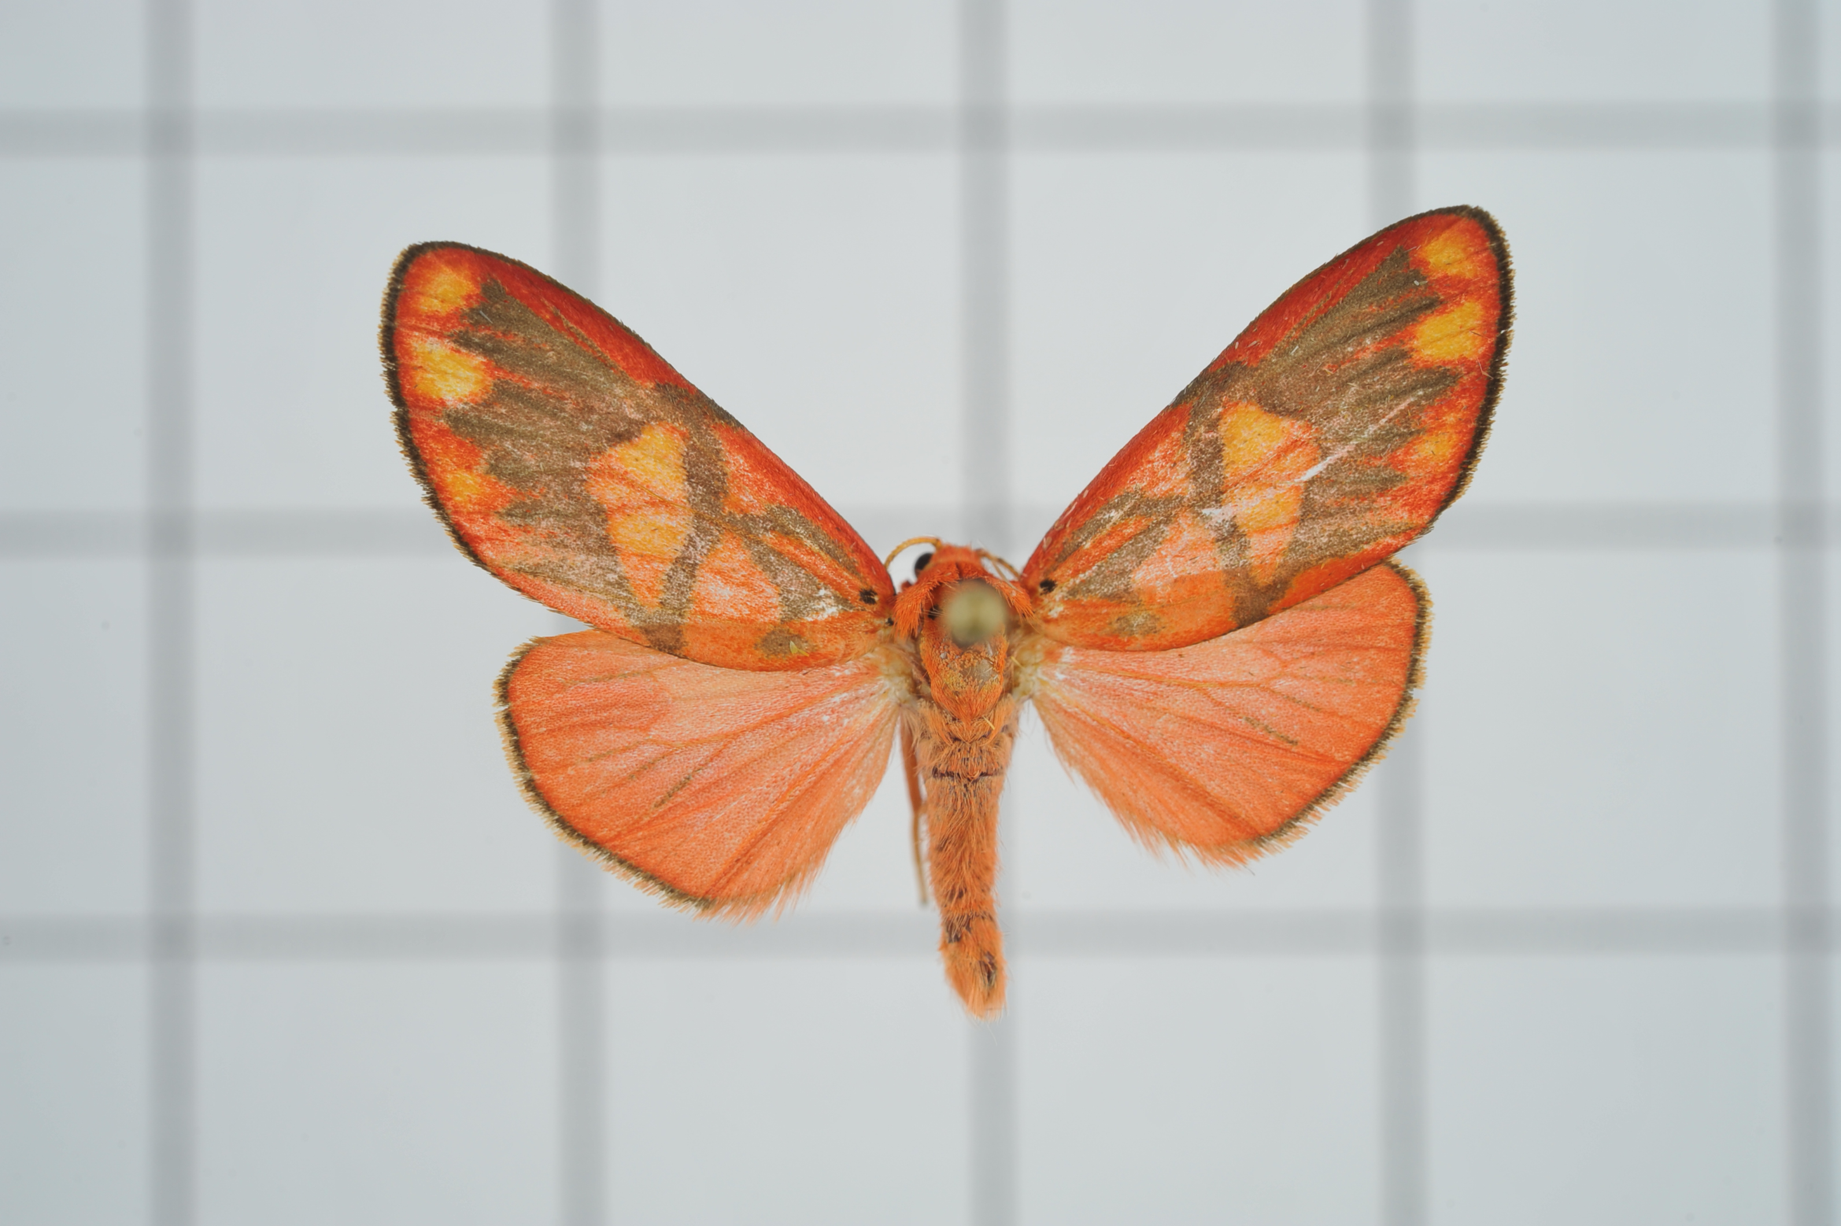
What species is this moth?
Matsumursine horishanella
